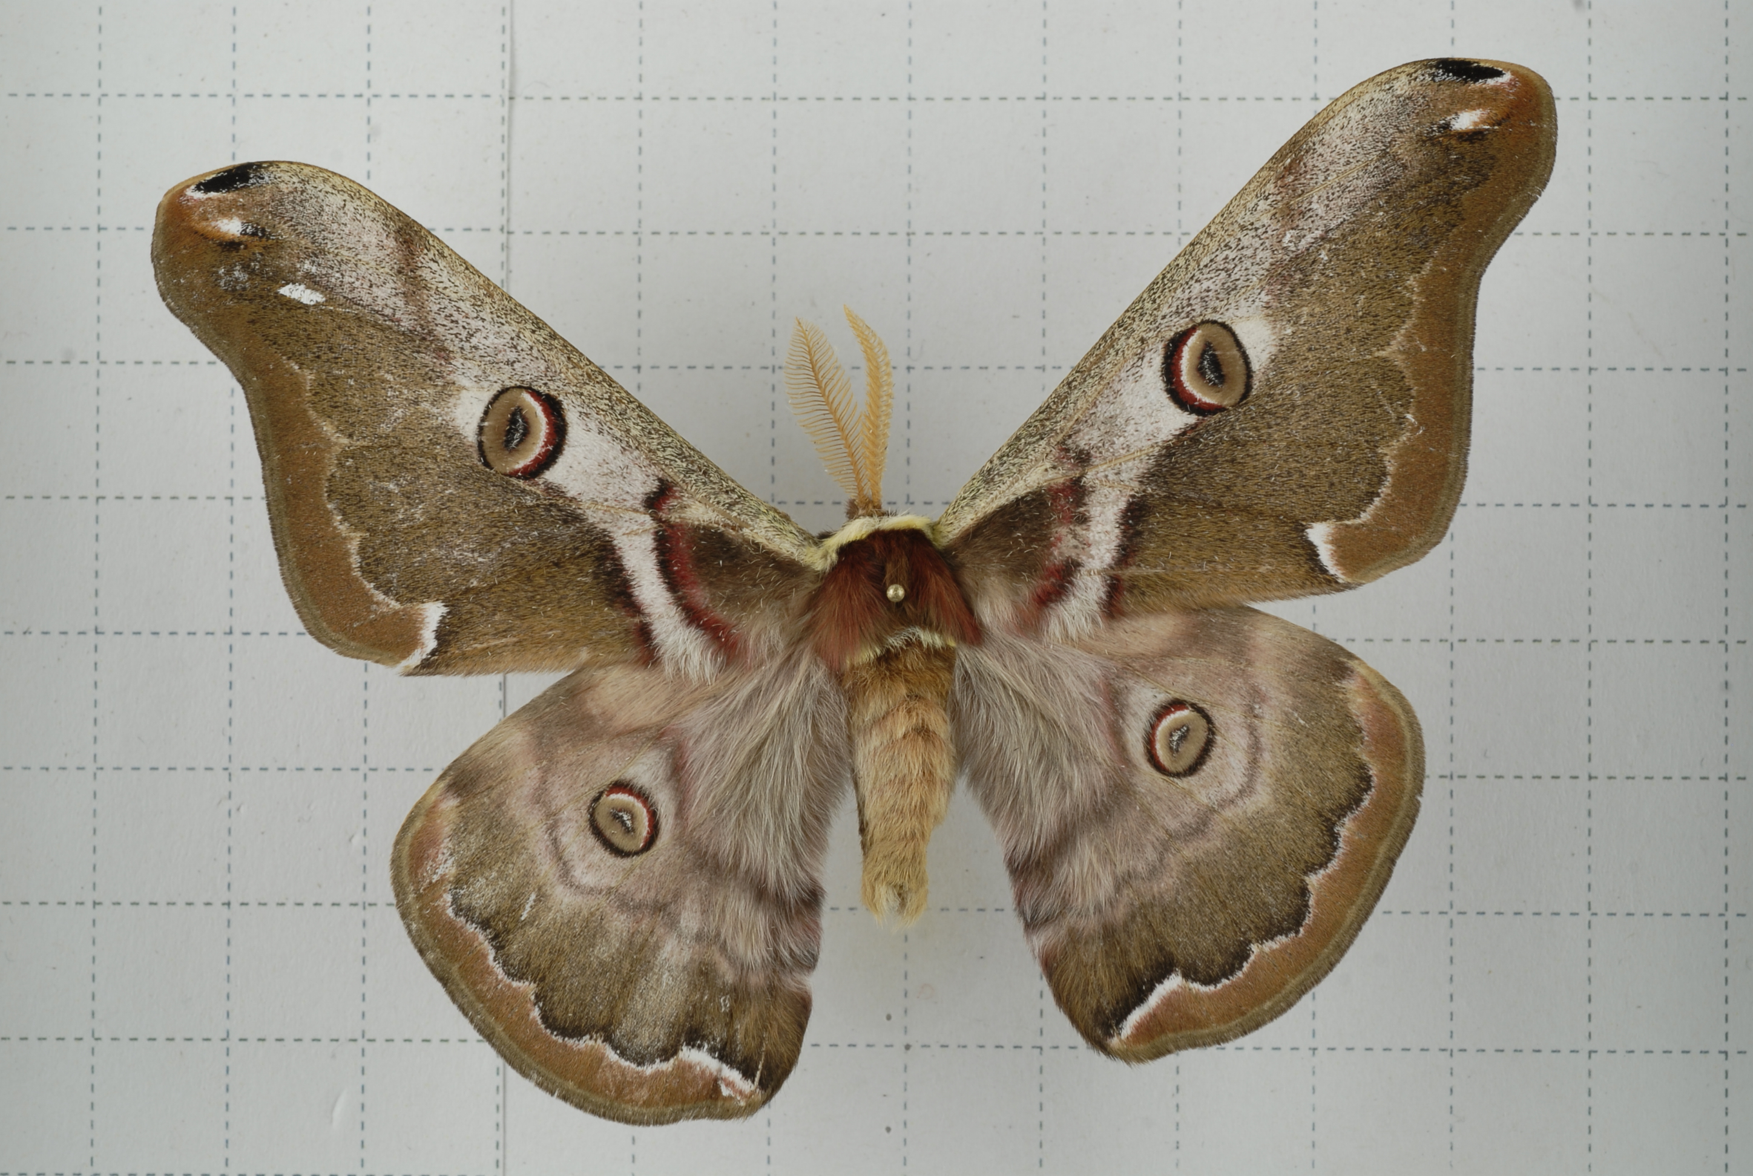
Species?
Rinaca fukudai
